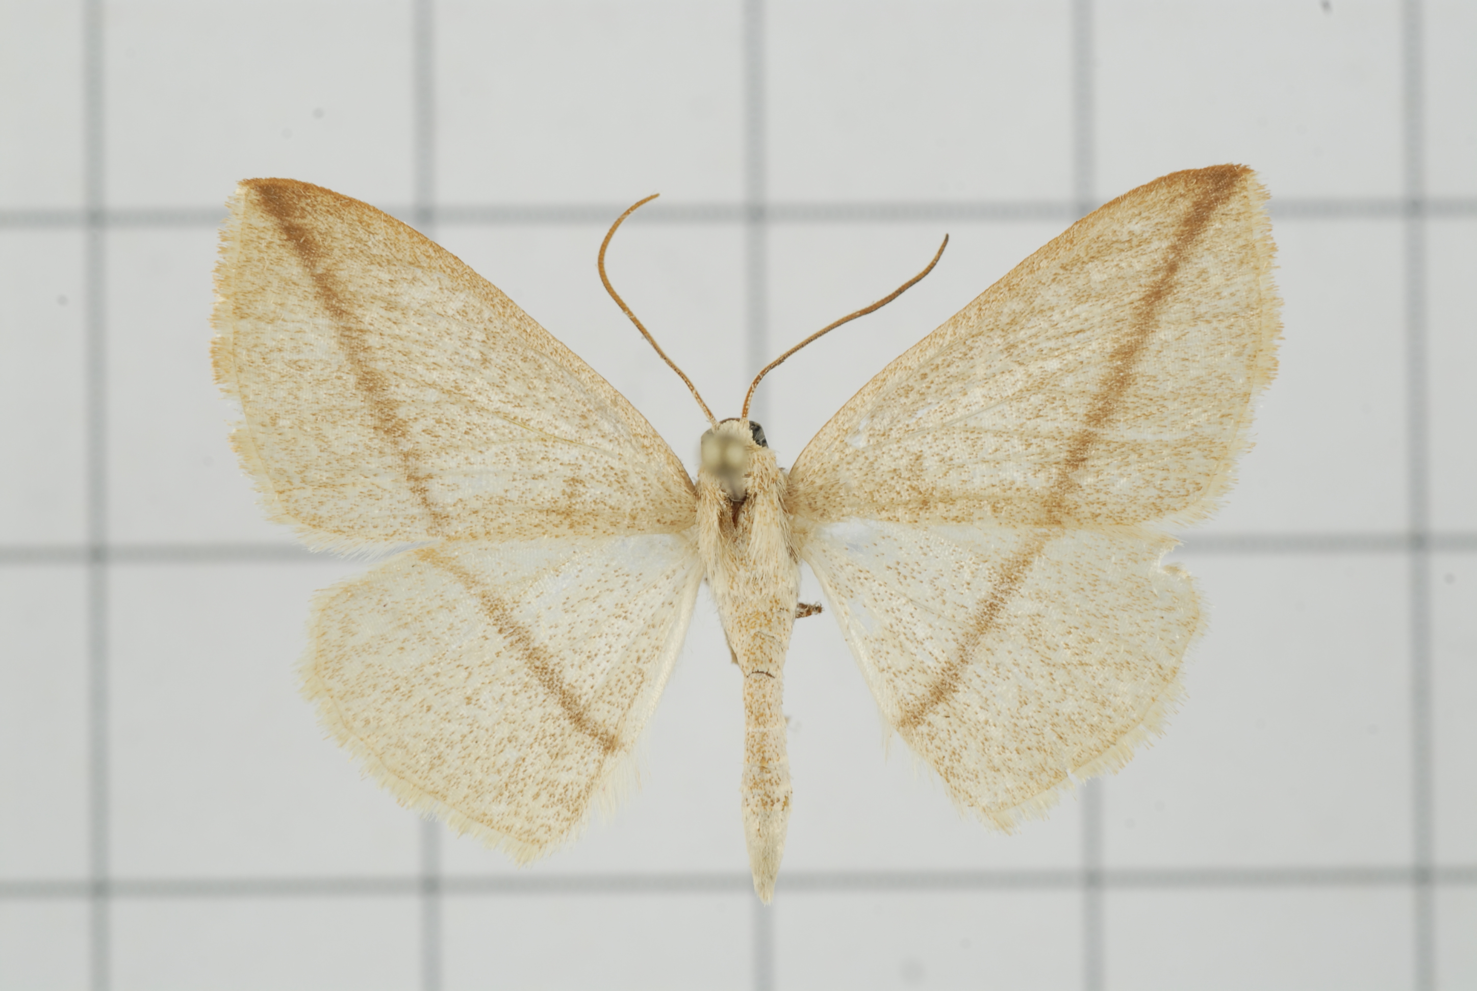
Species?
Parabapta unifasciata
